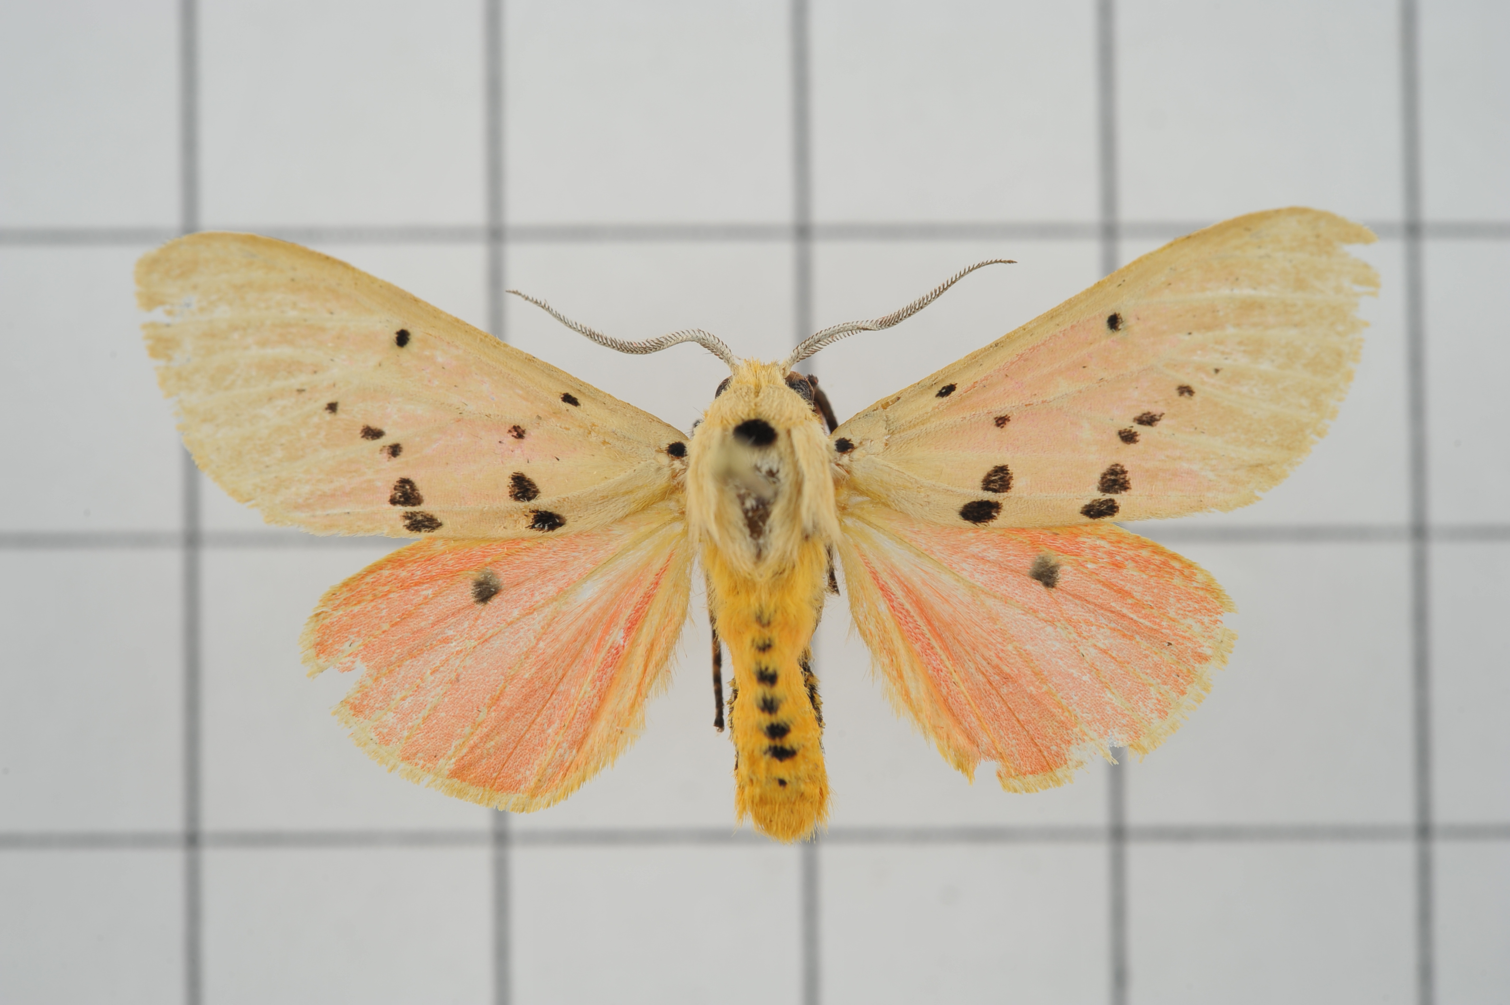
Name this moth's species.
Spilarctia postrubida
